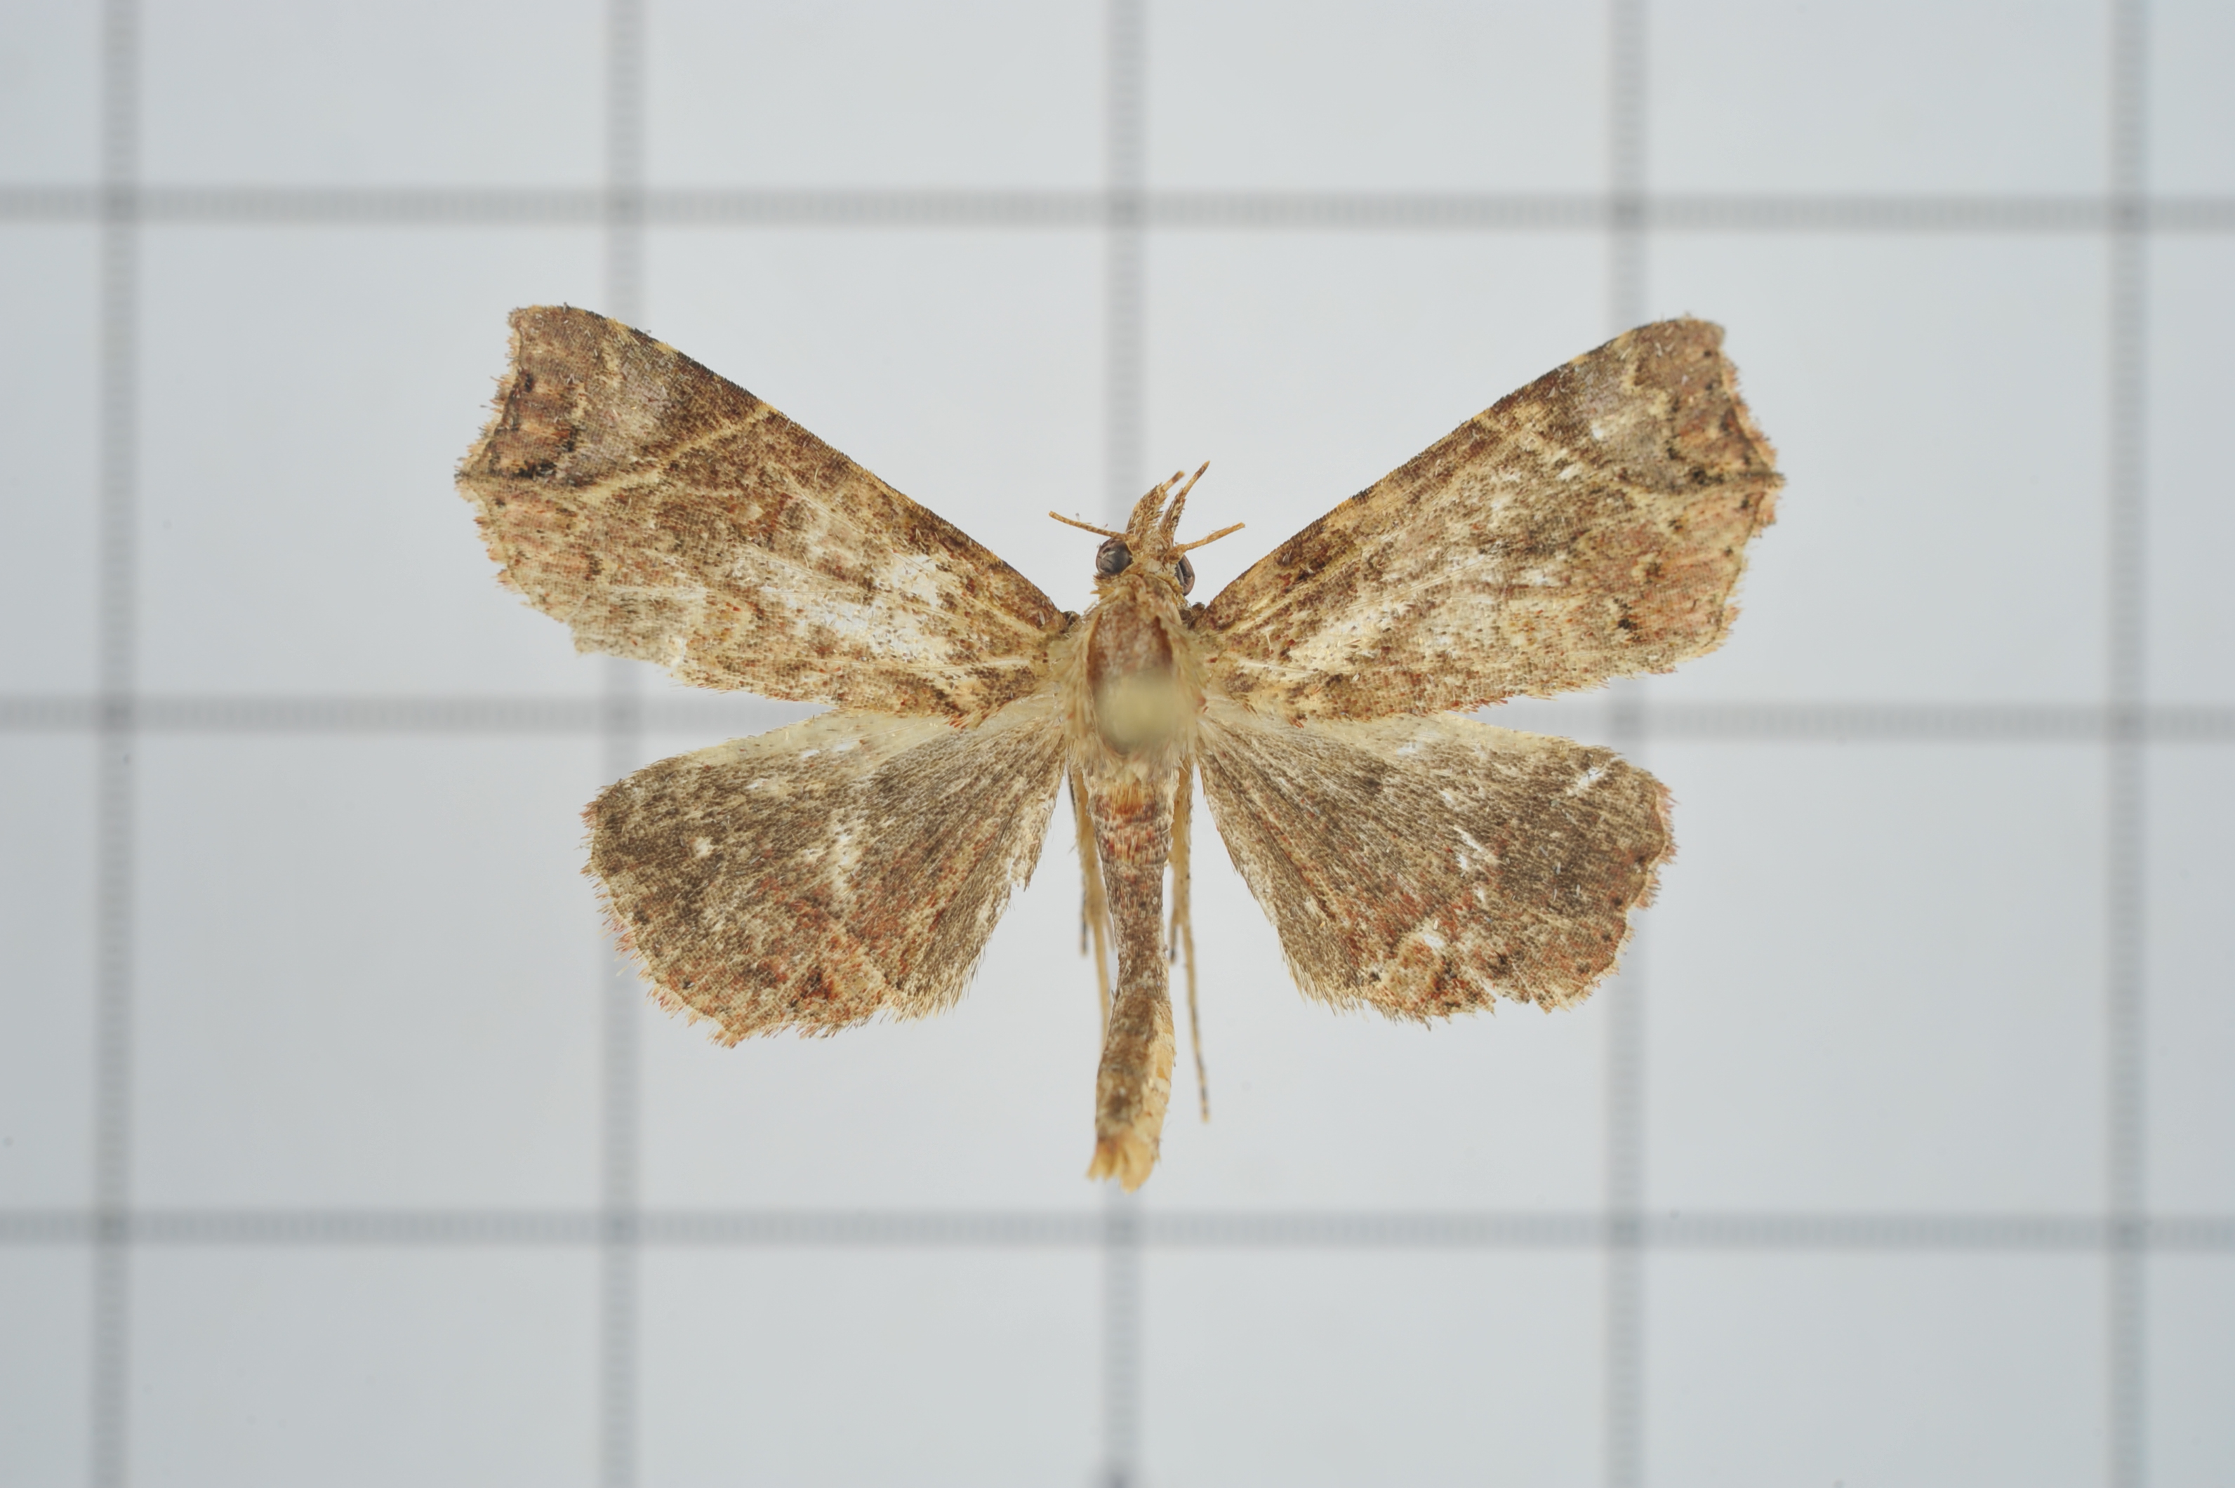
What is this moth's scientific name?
Parolulis renalis
